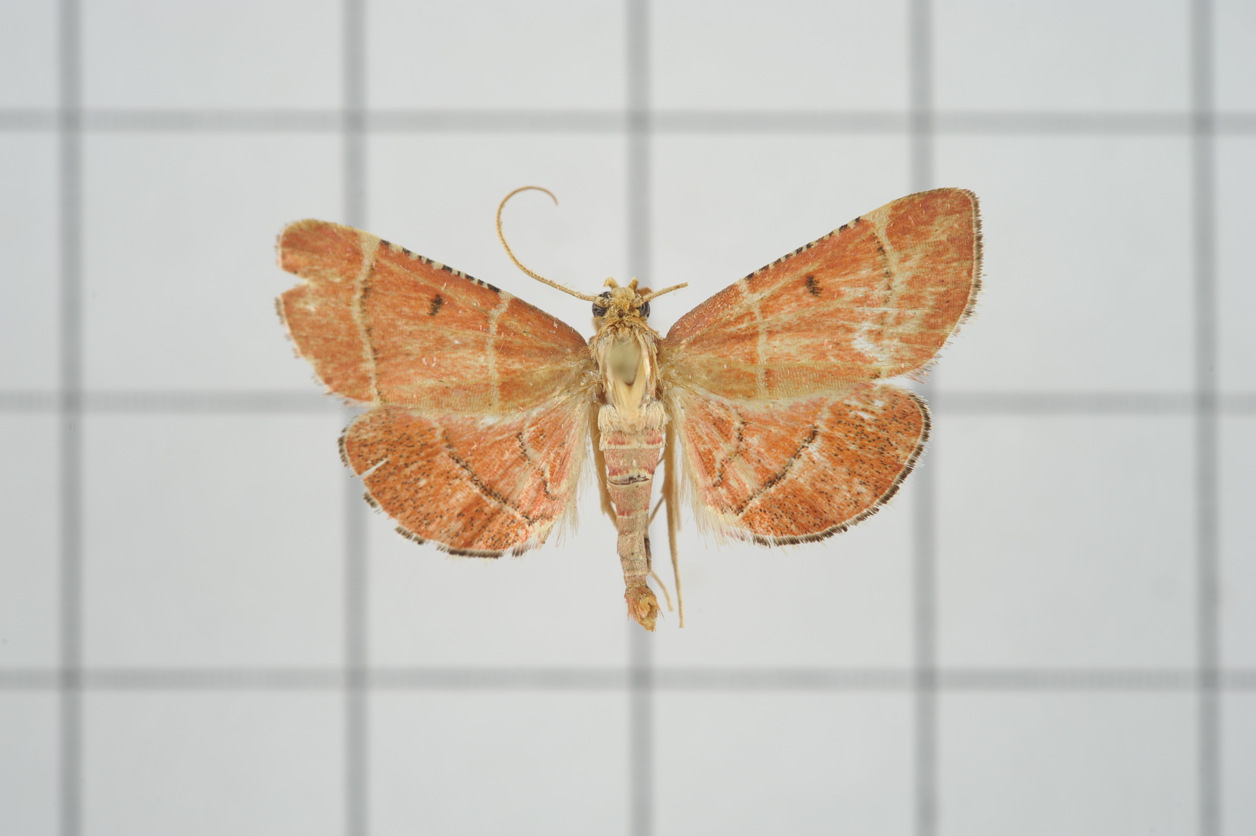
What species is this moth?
Paracme racilialis
